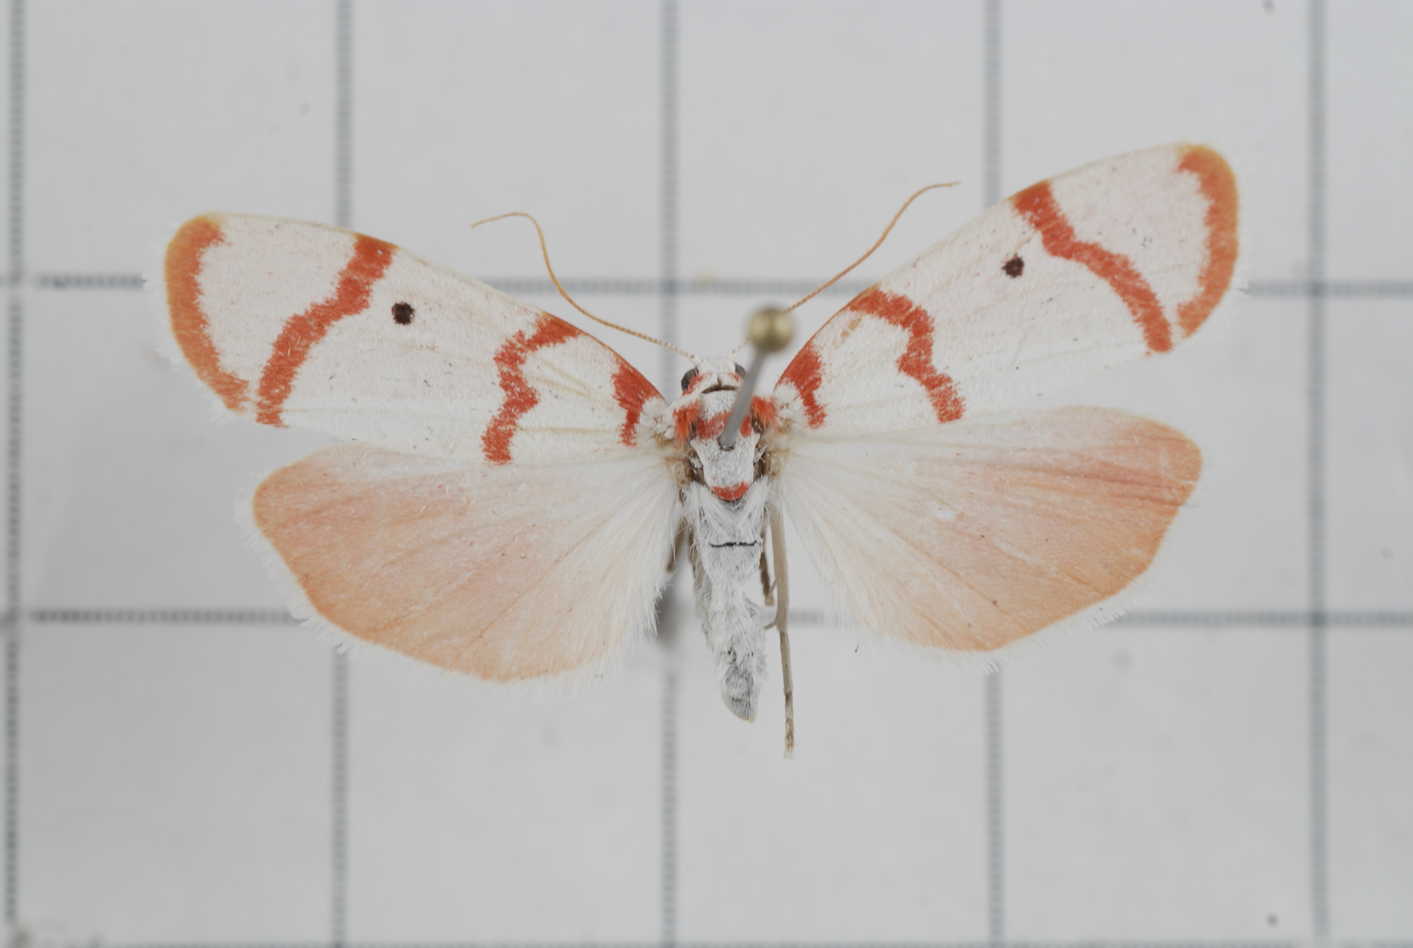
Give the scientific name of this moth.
Cyana hamata hamata
